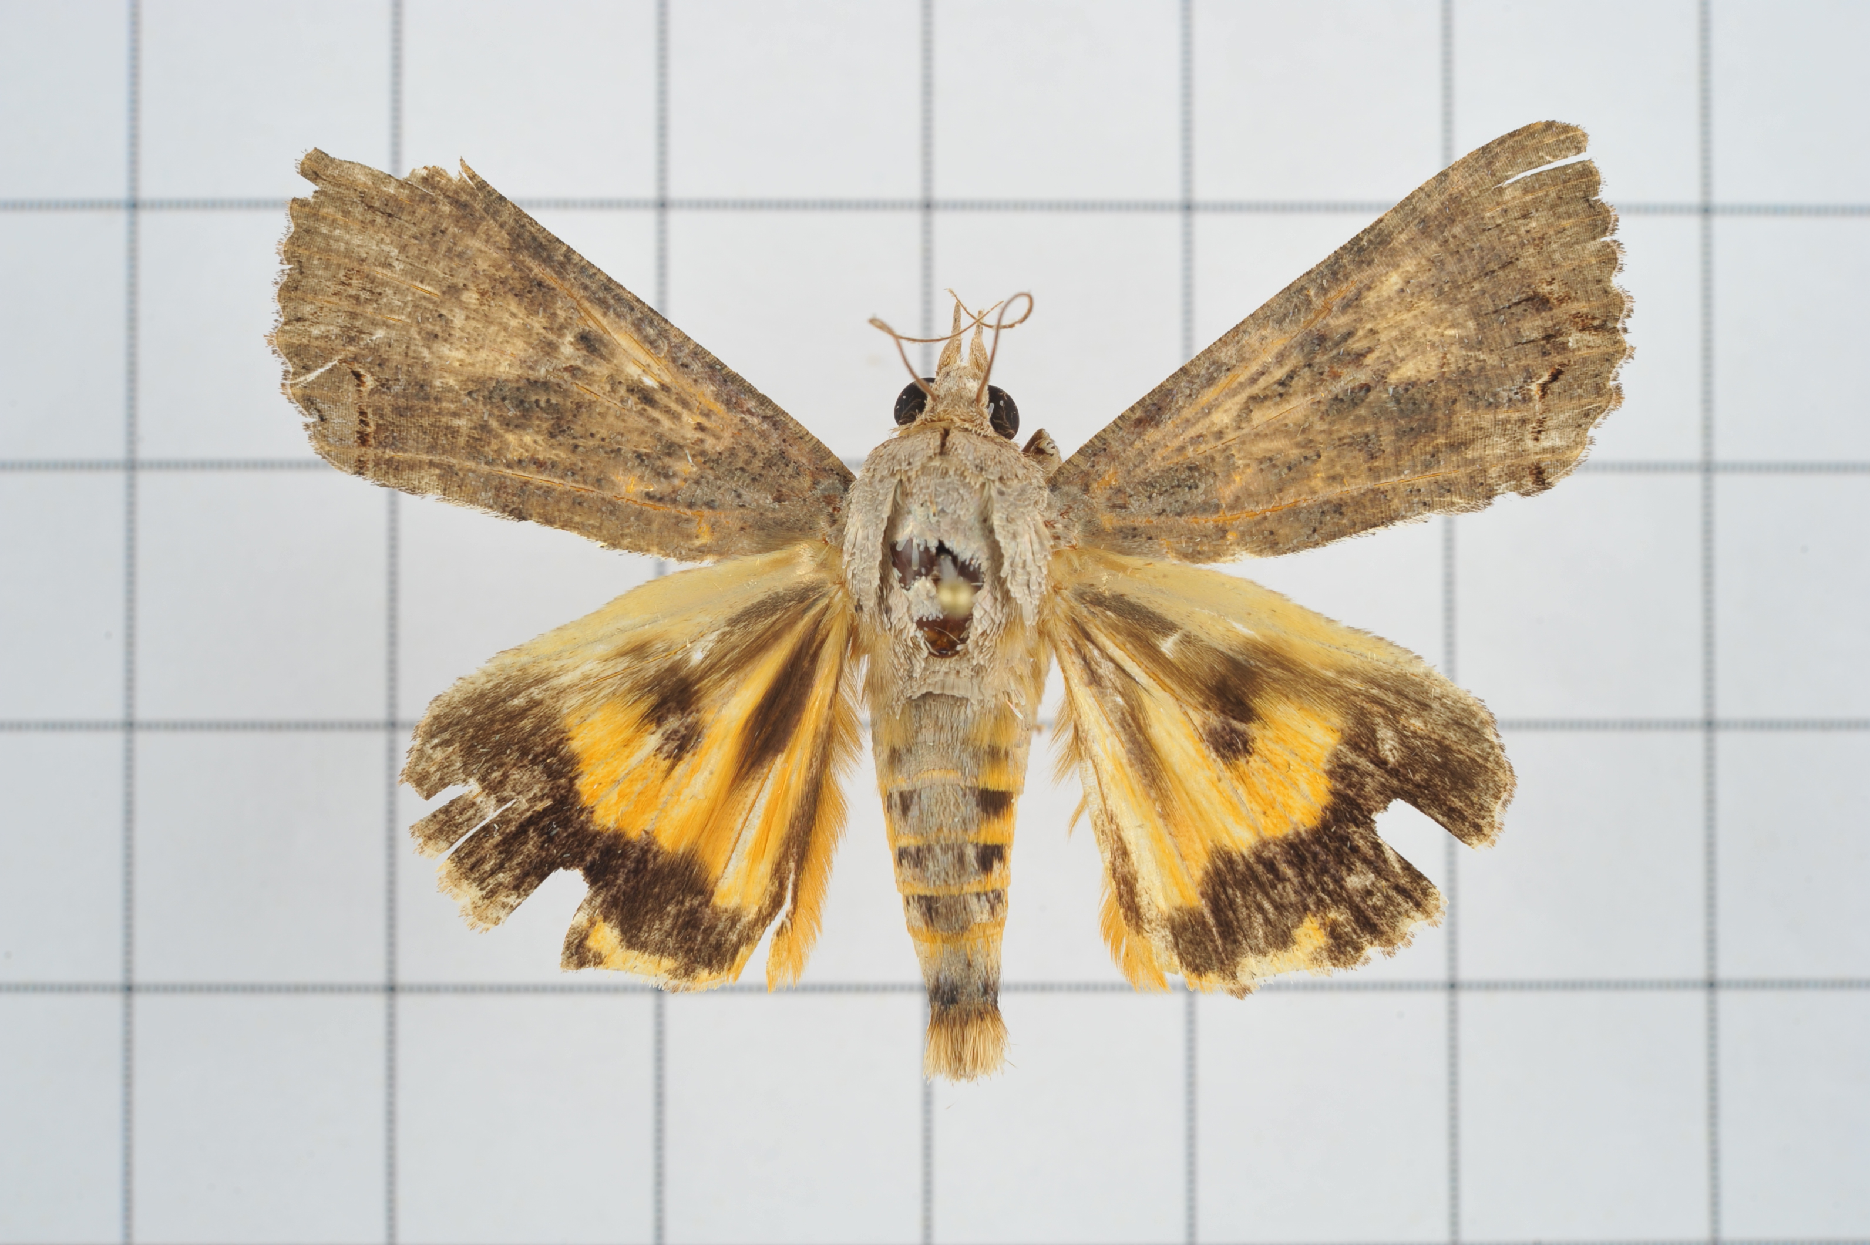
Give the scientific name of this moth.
Hypocala deflorata deflorata
